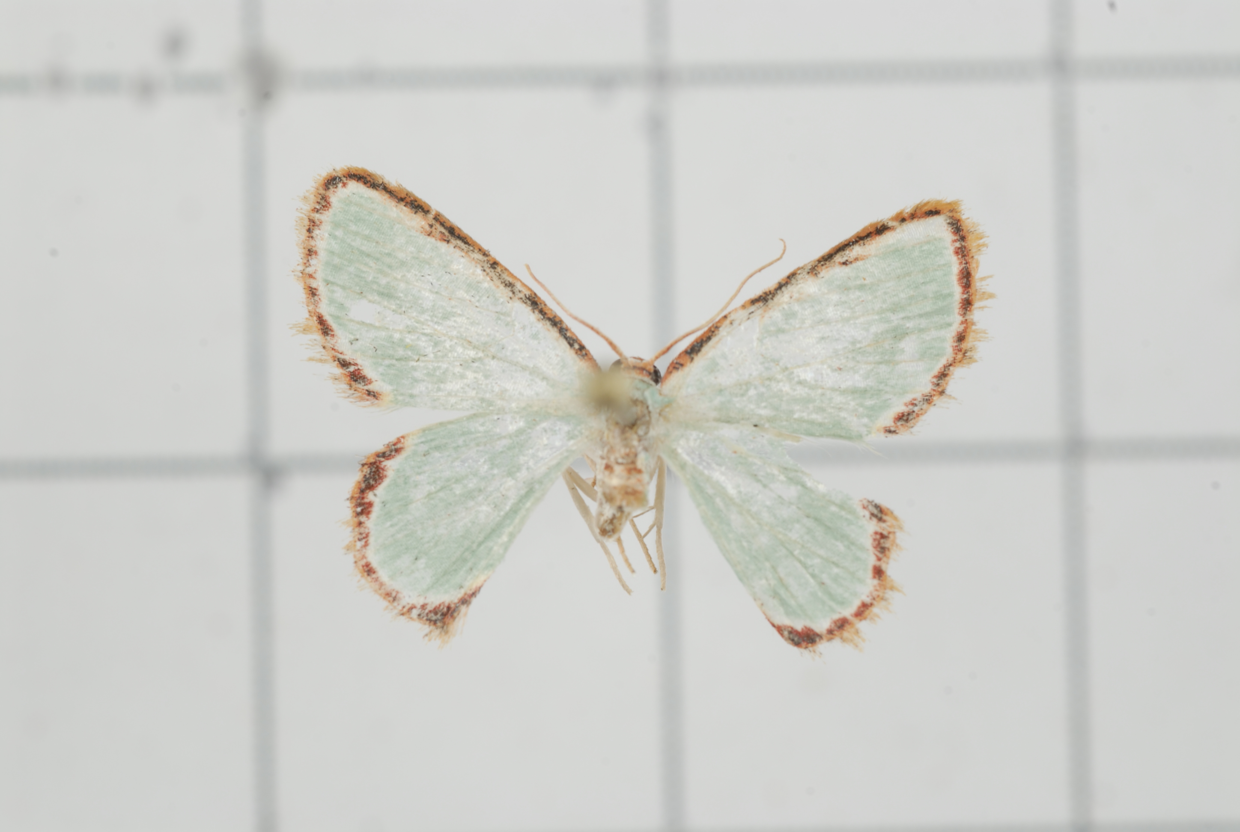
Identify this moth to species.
Comostola pyrrhogona
